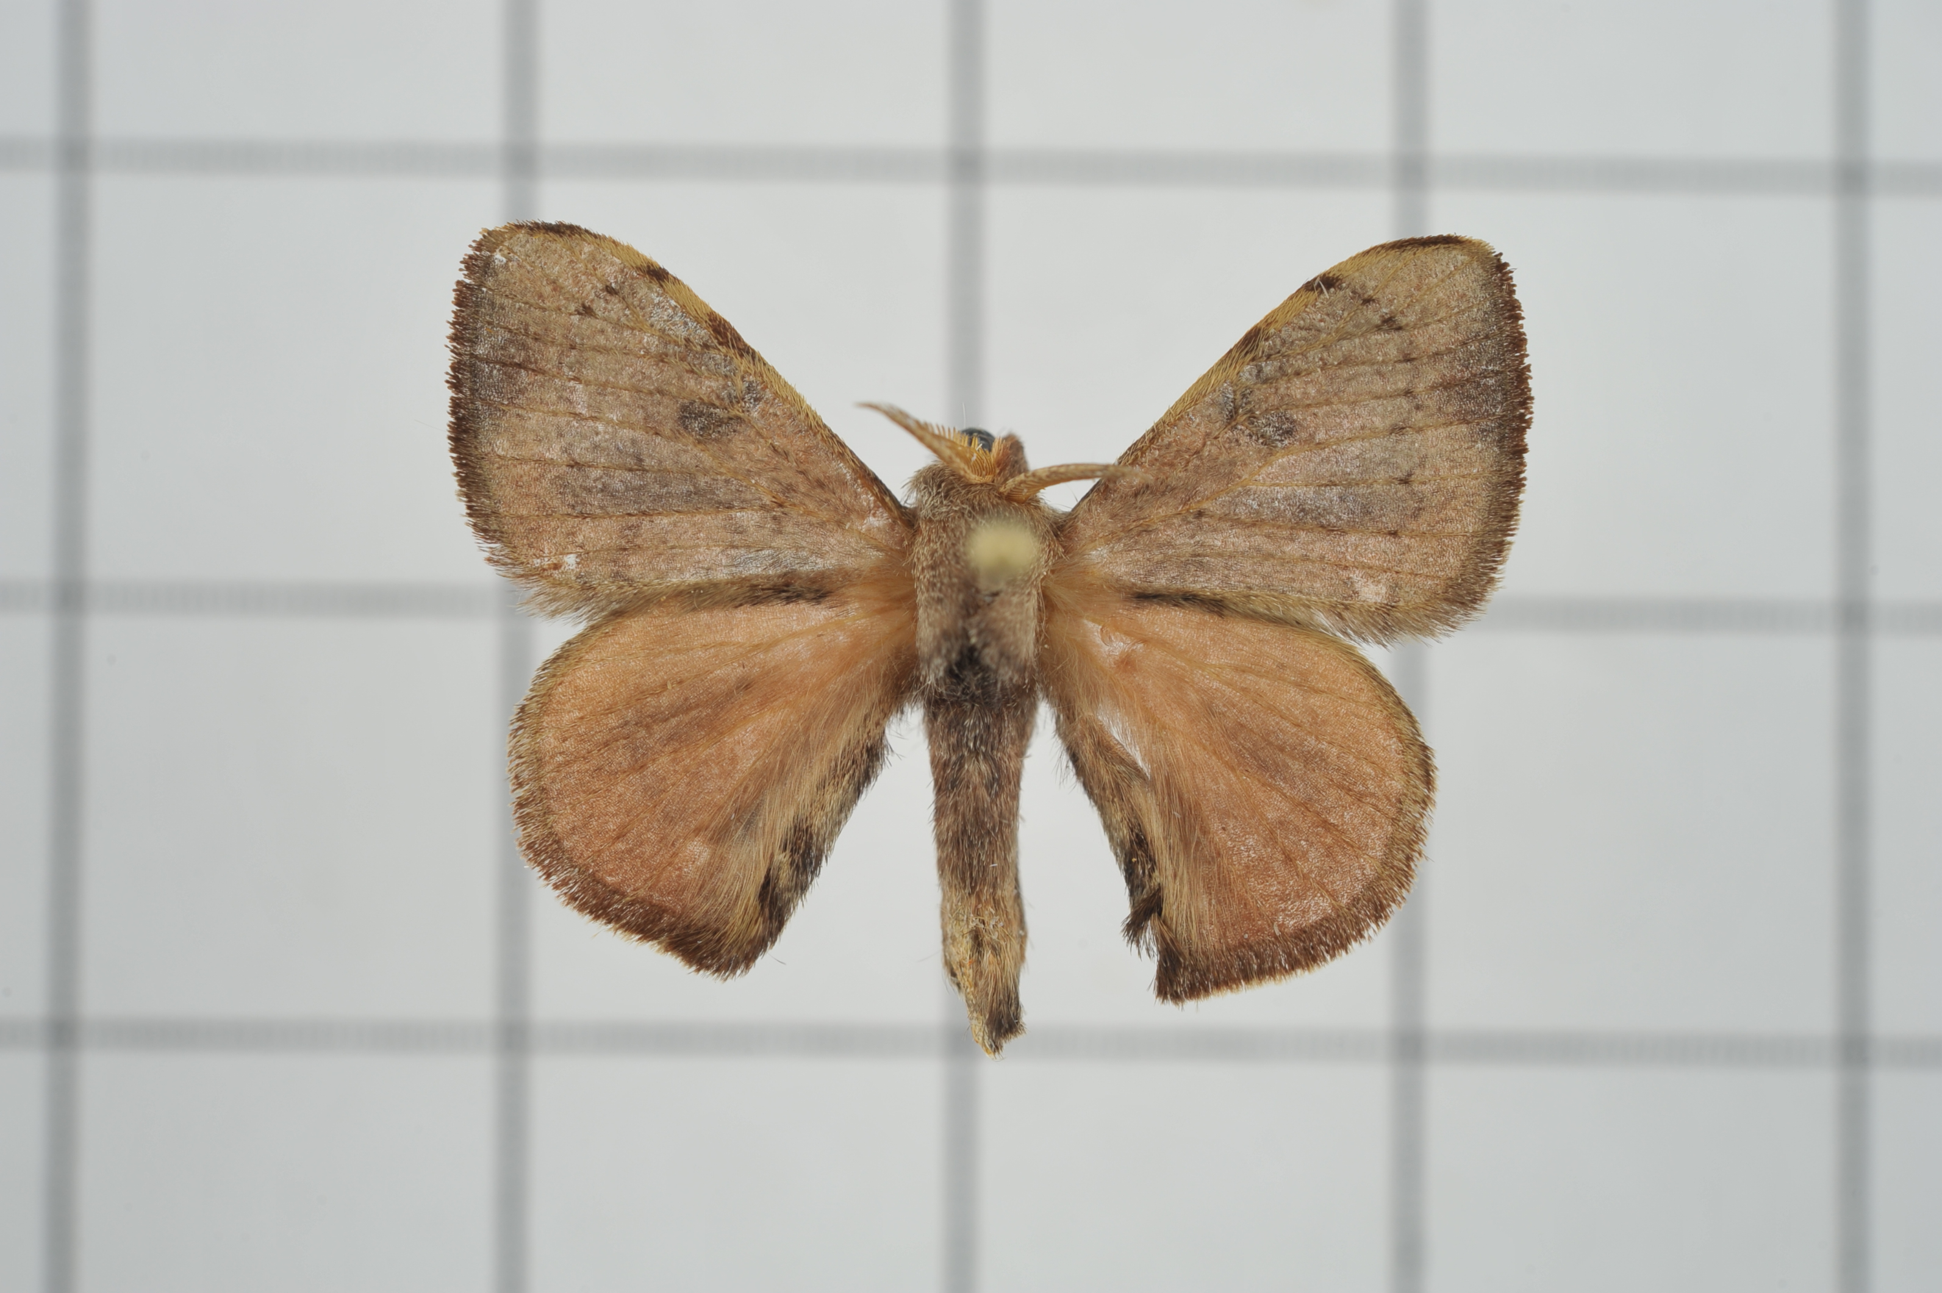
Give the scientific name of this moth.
Trilocha varians
